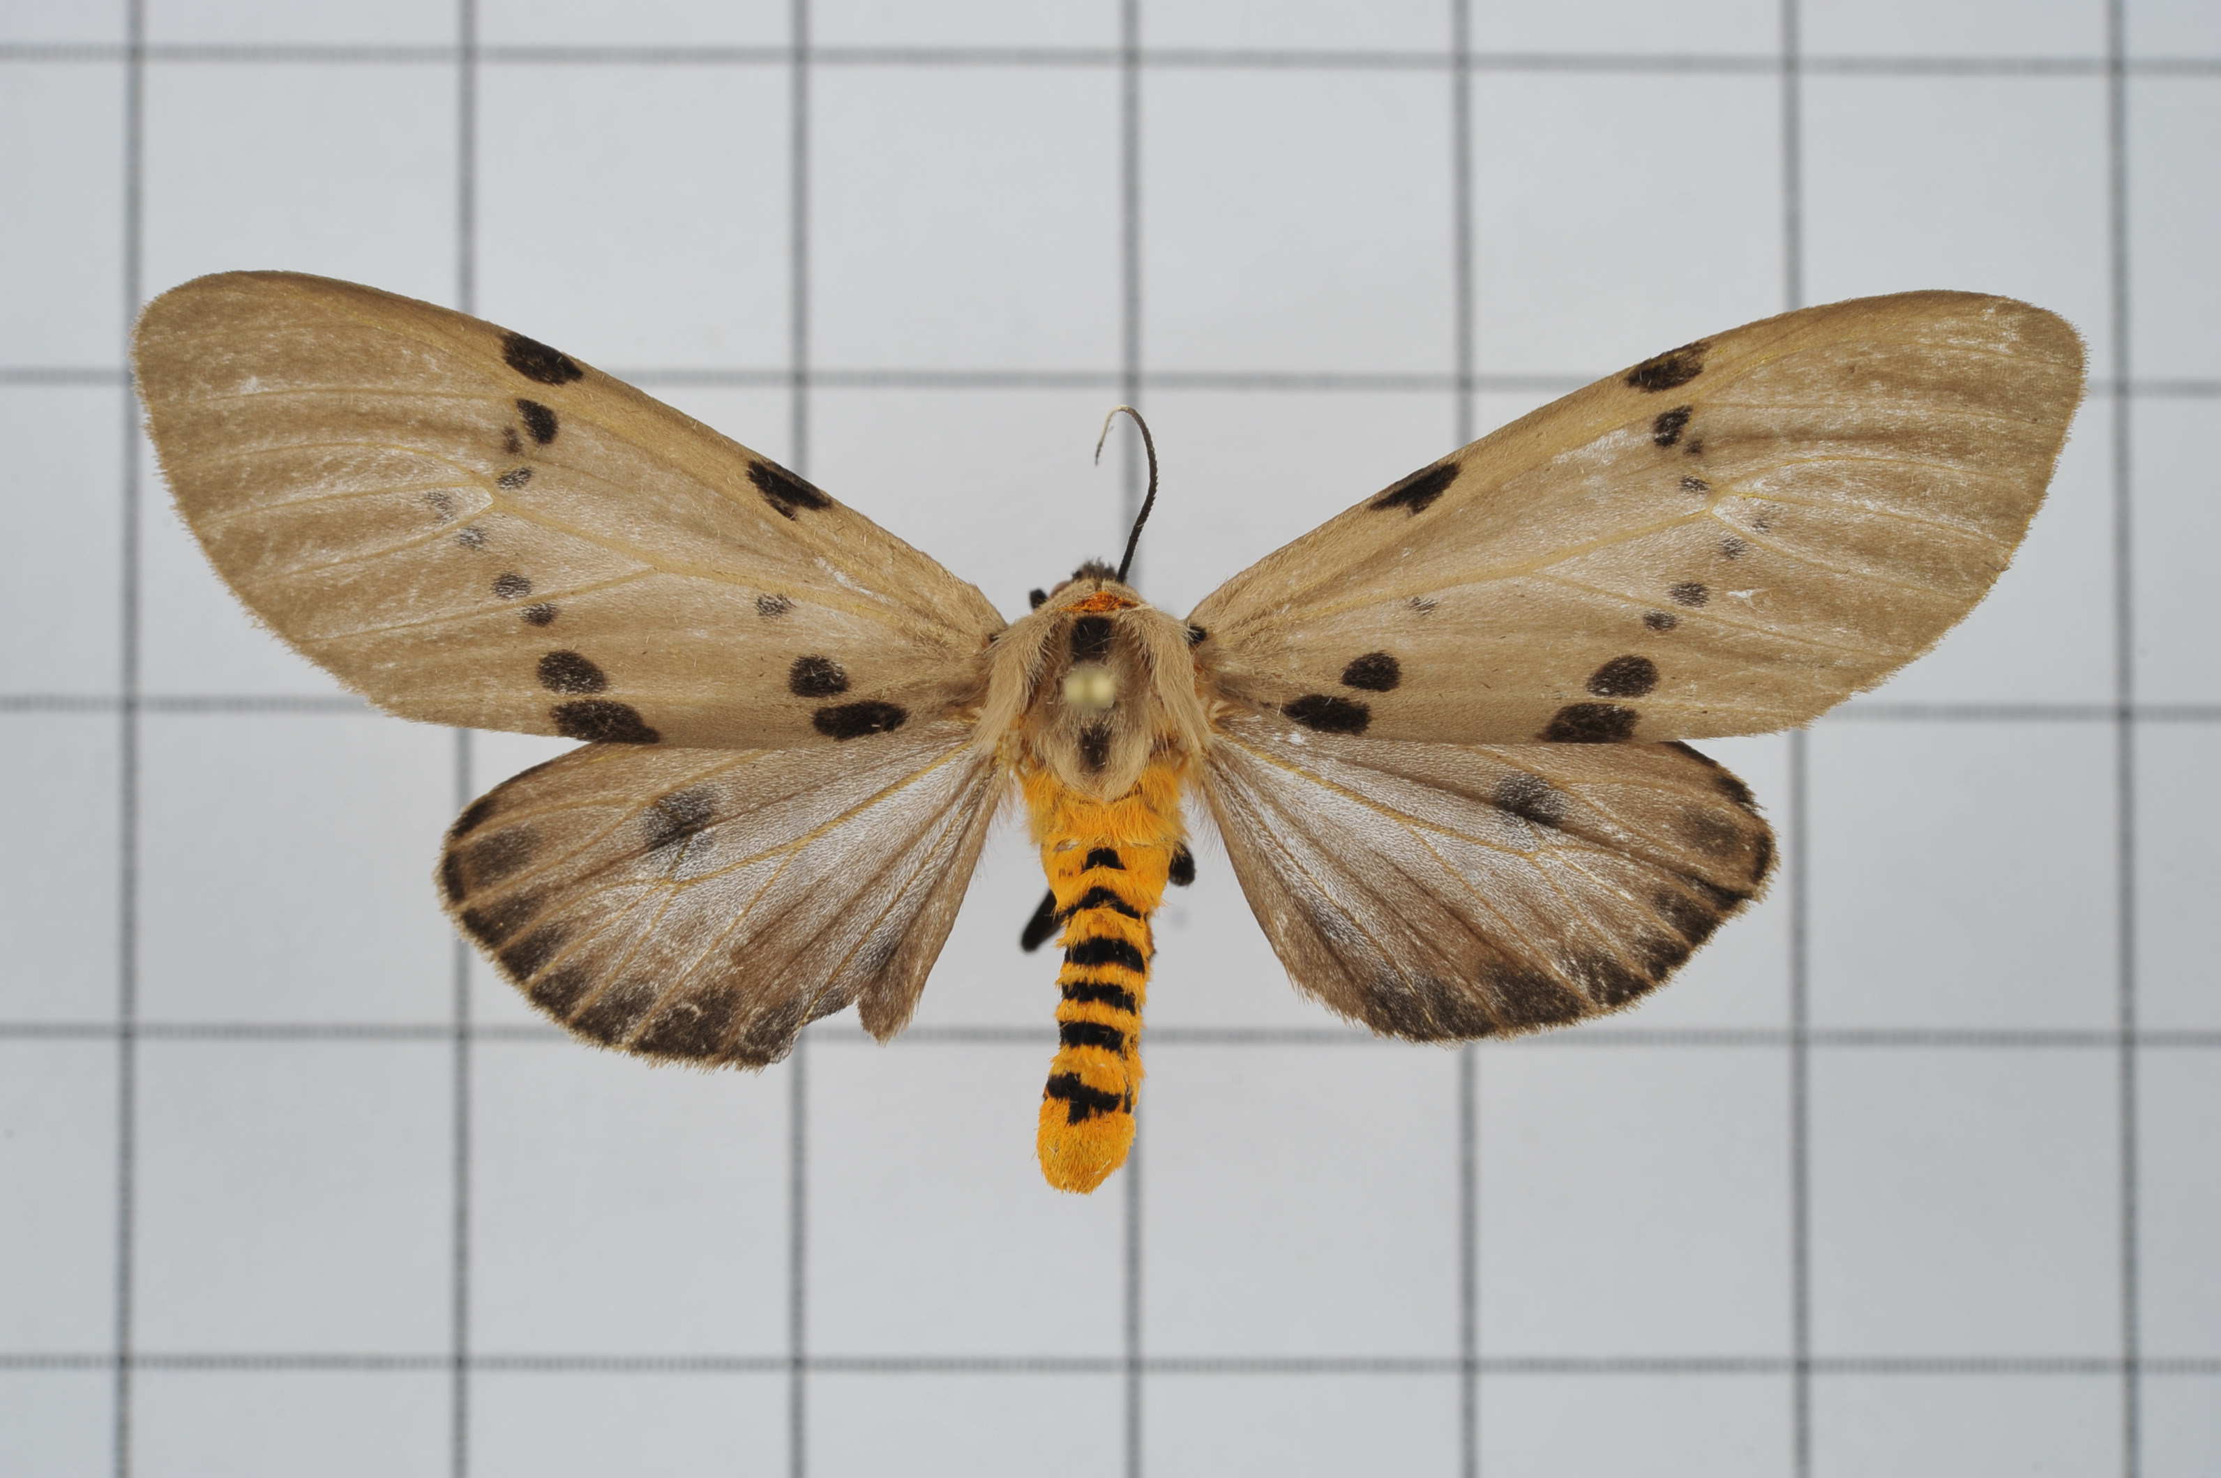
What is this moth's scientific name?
Amsactoides solitaria
